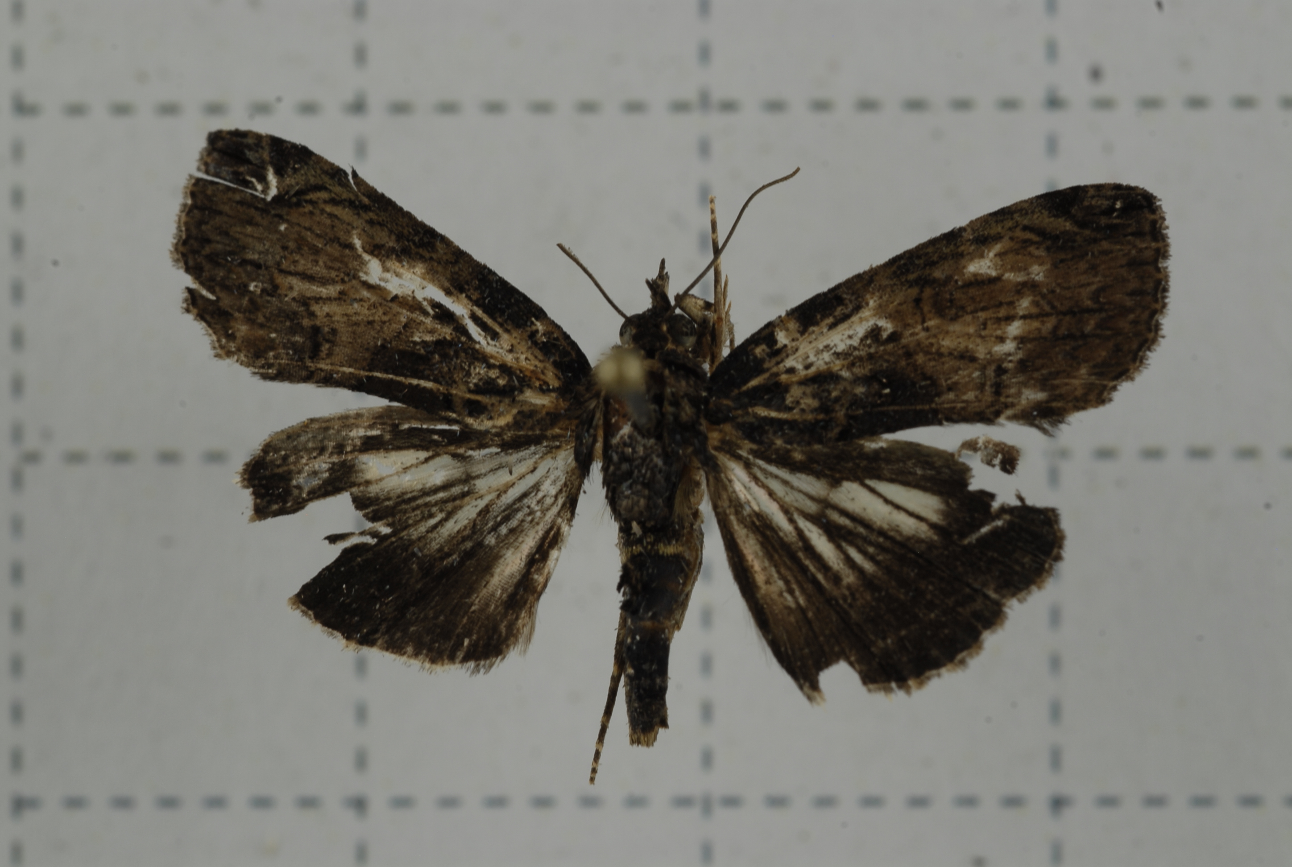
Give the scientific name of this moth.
Lophoptera phaeobasis
